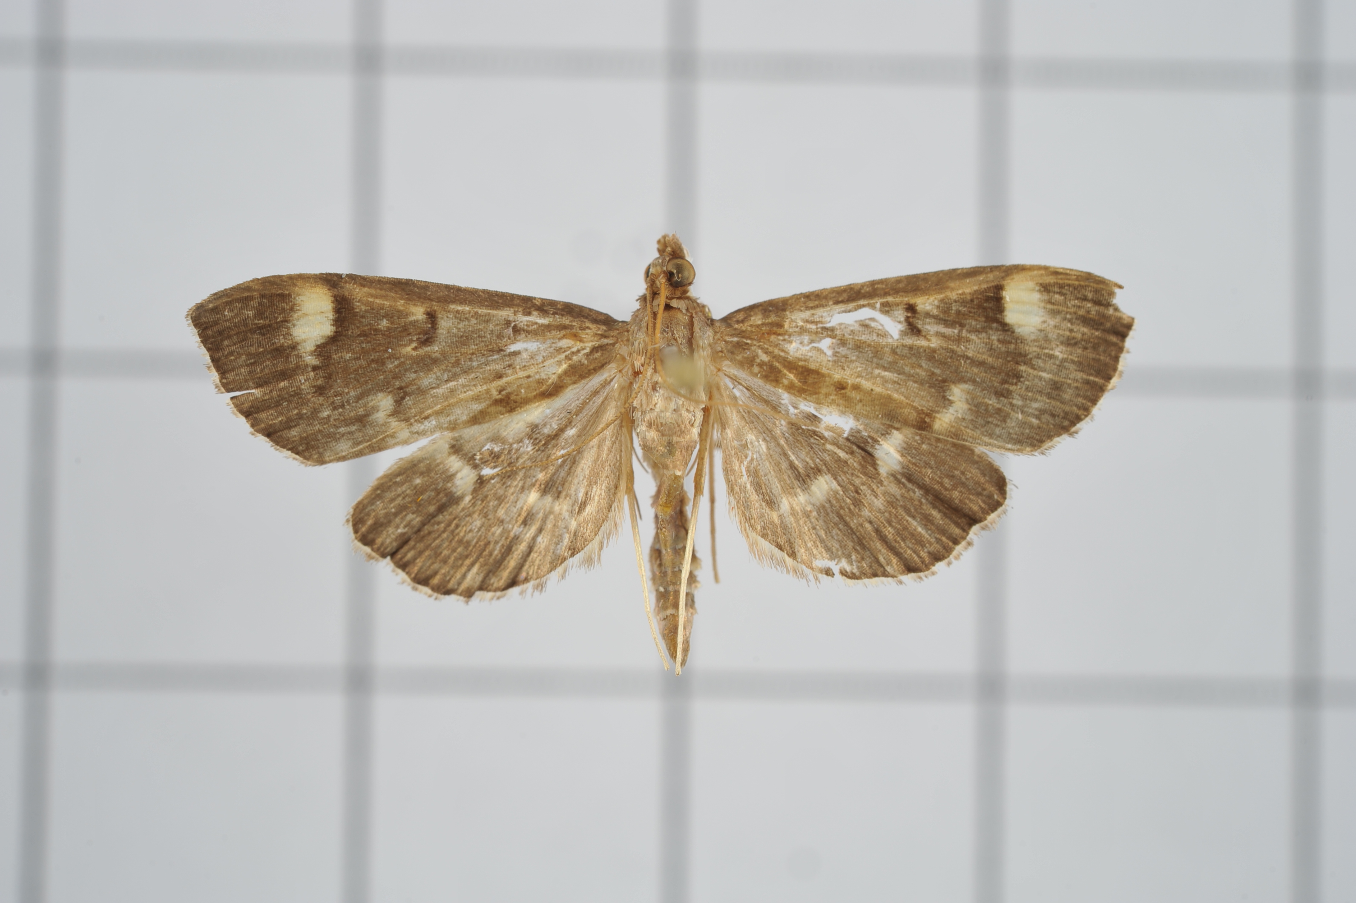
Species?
Patania deficiens
